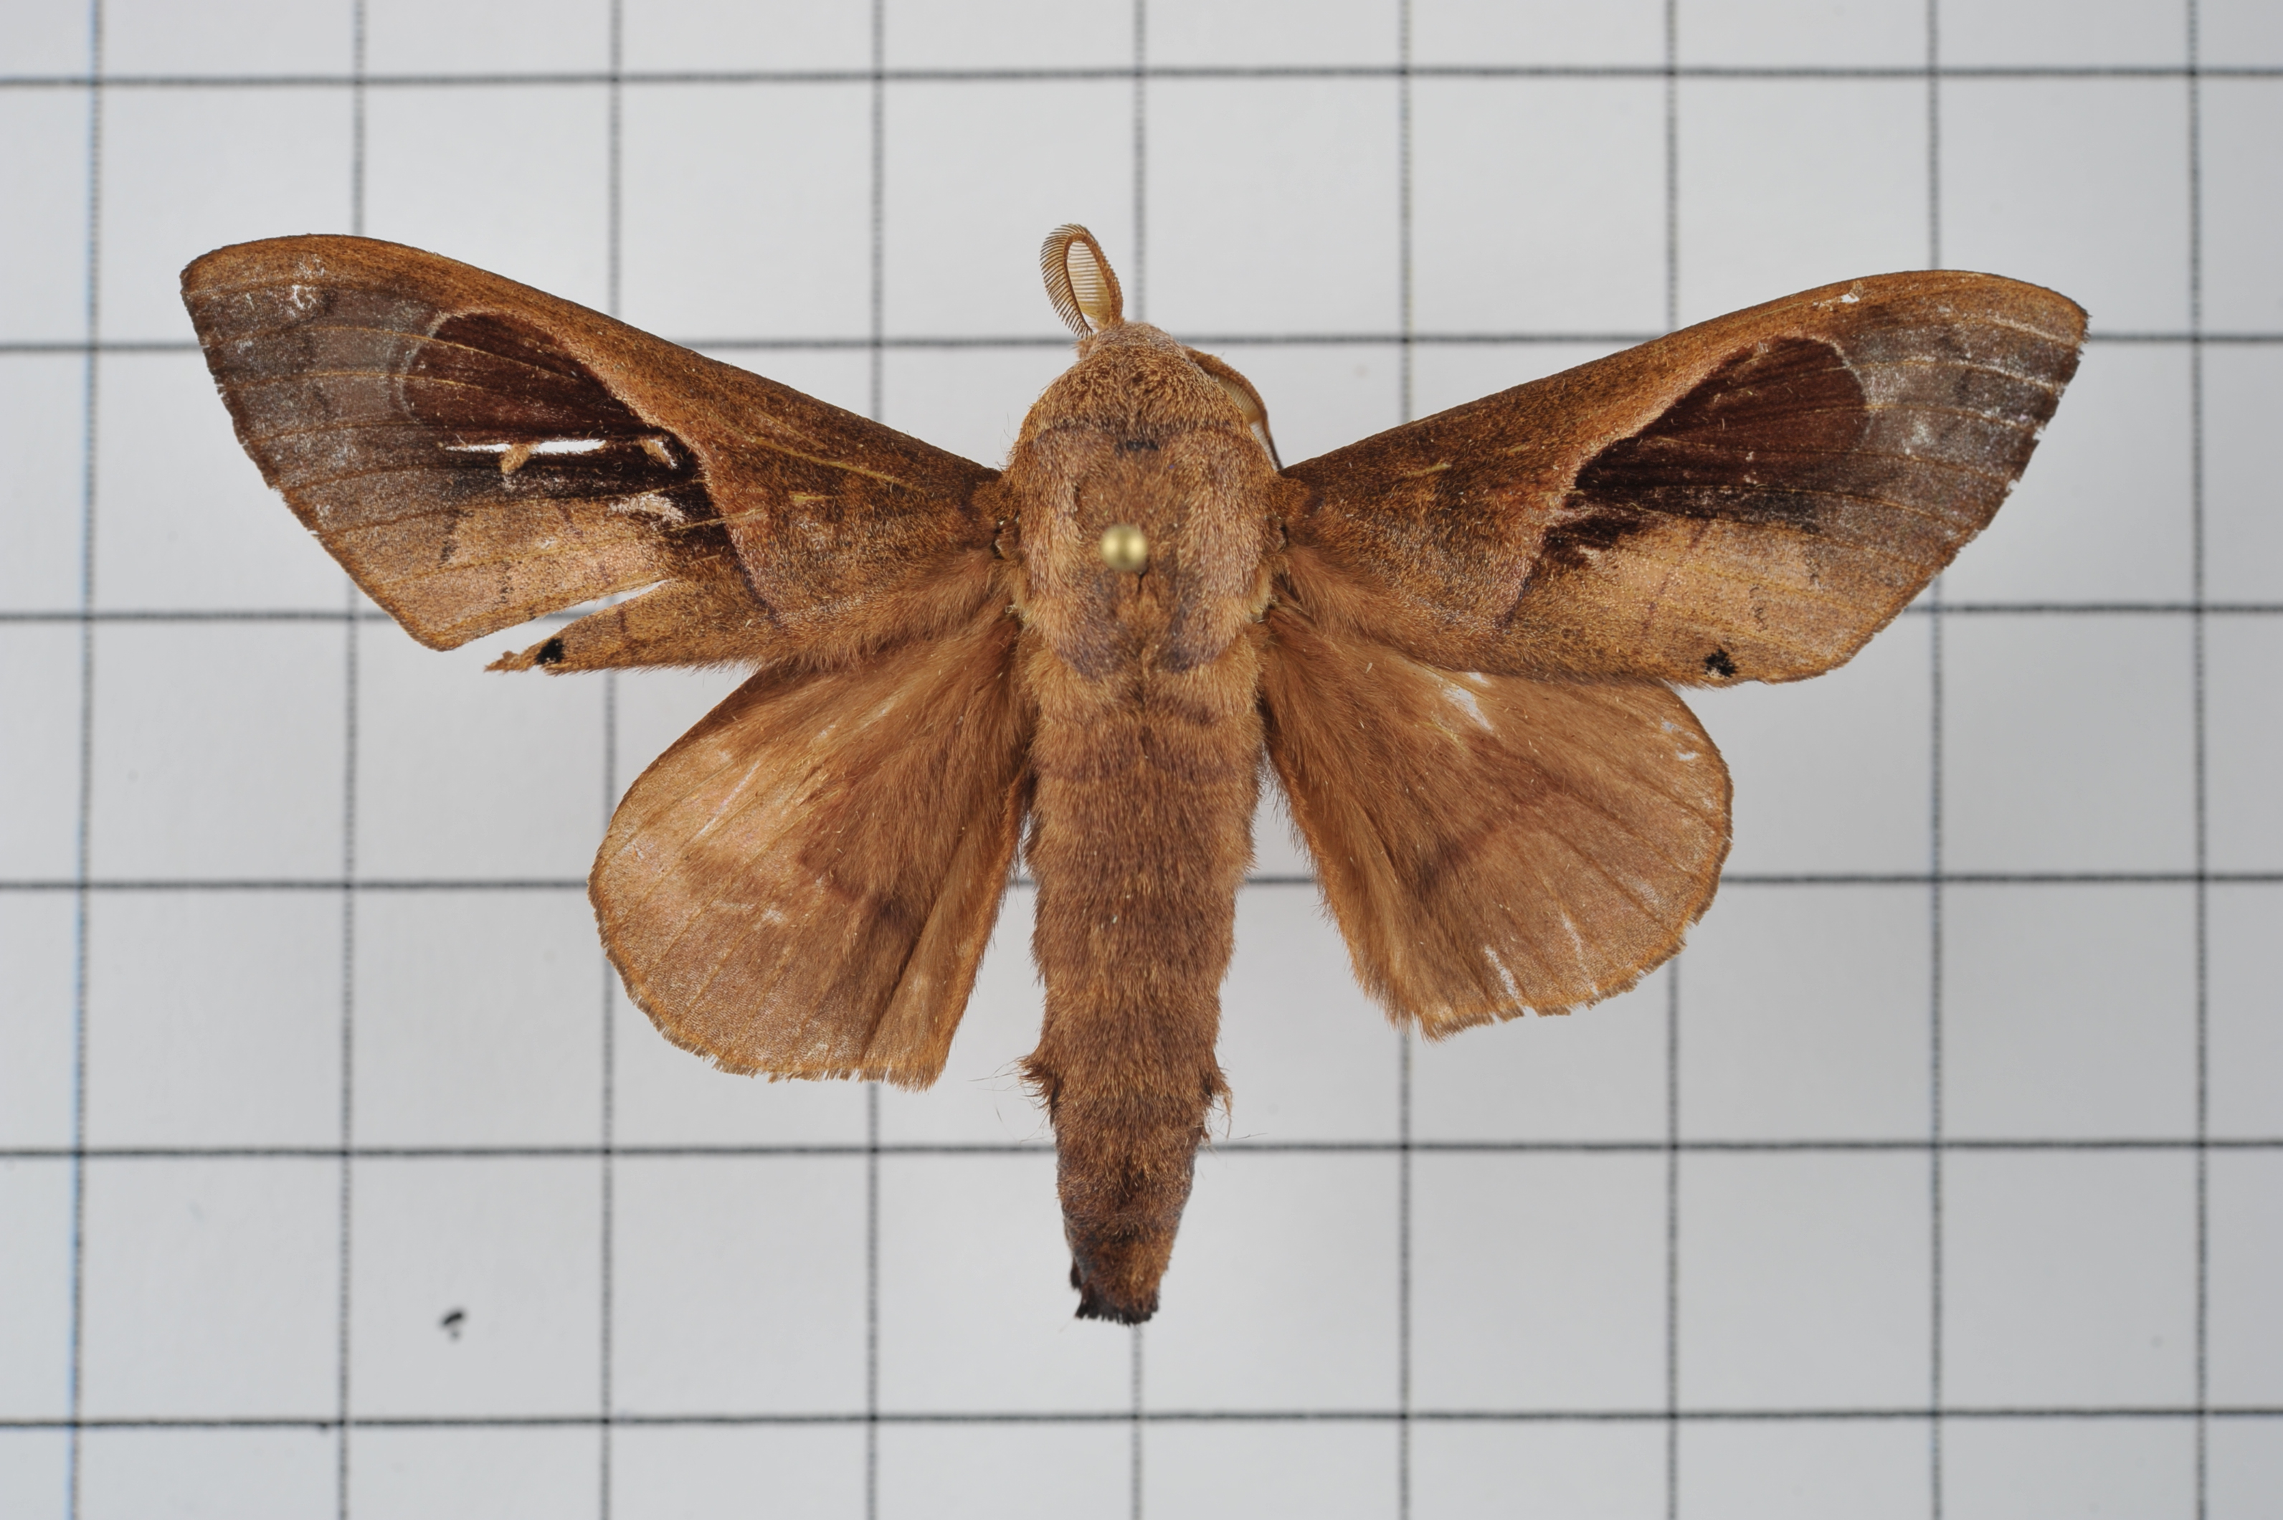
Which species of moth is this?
Paralebeda femorata mirabilis
